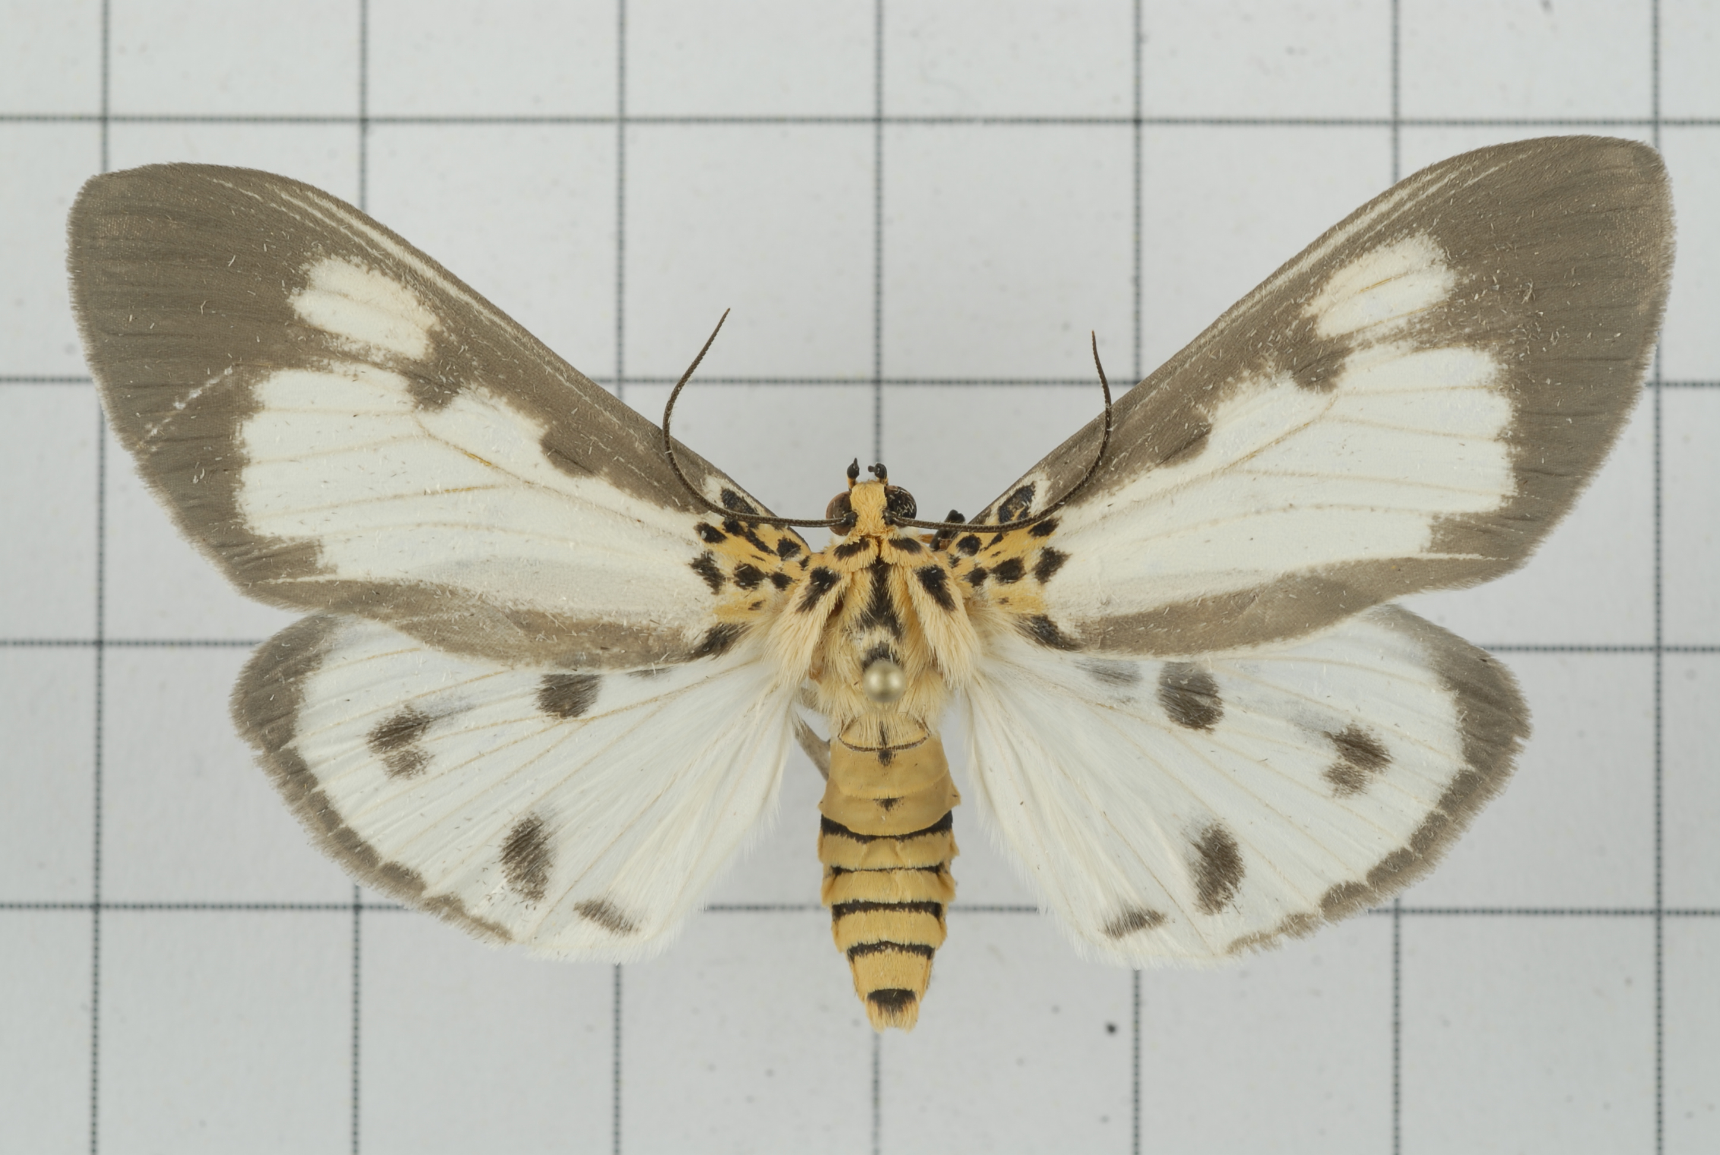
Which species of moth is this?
Asota plana lacteata
